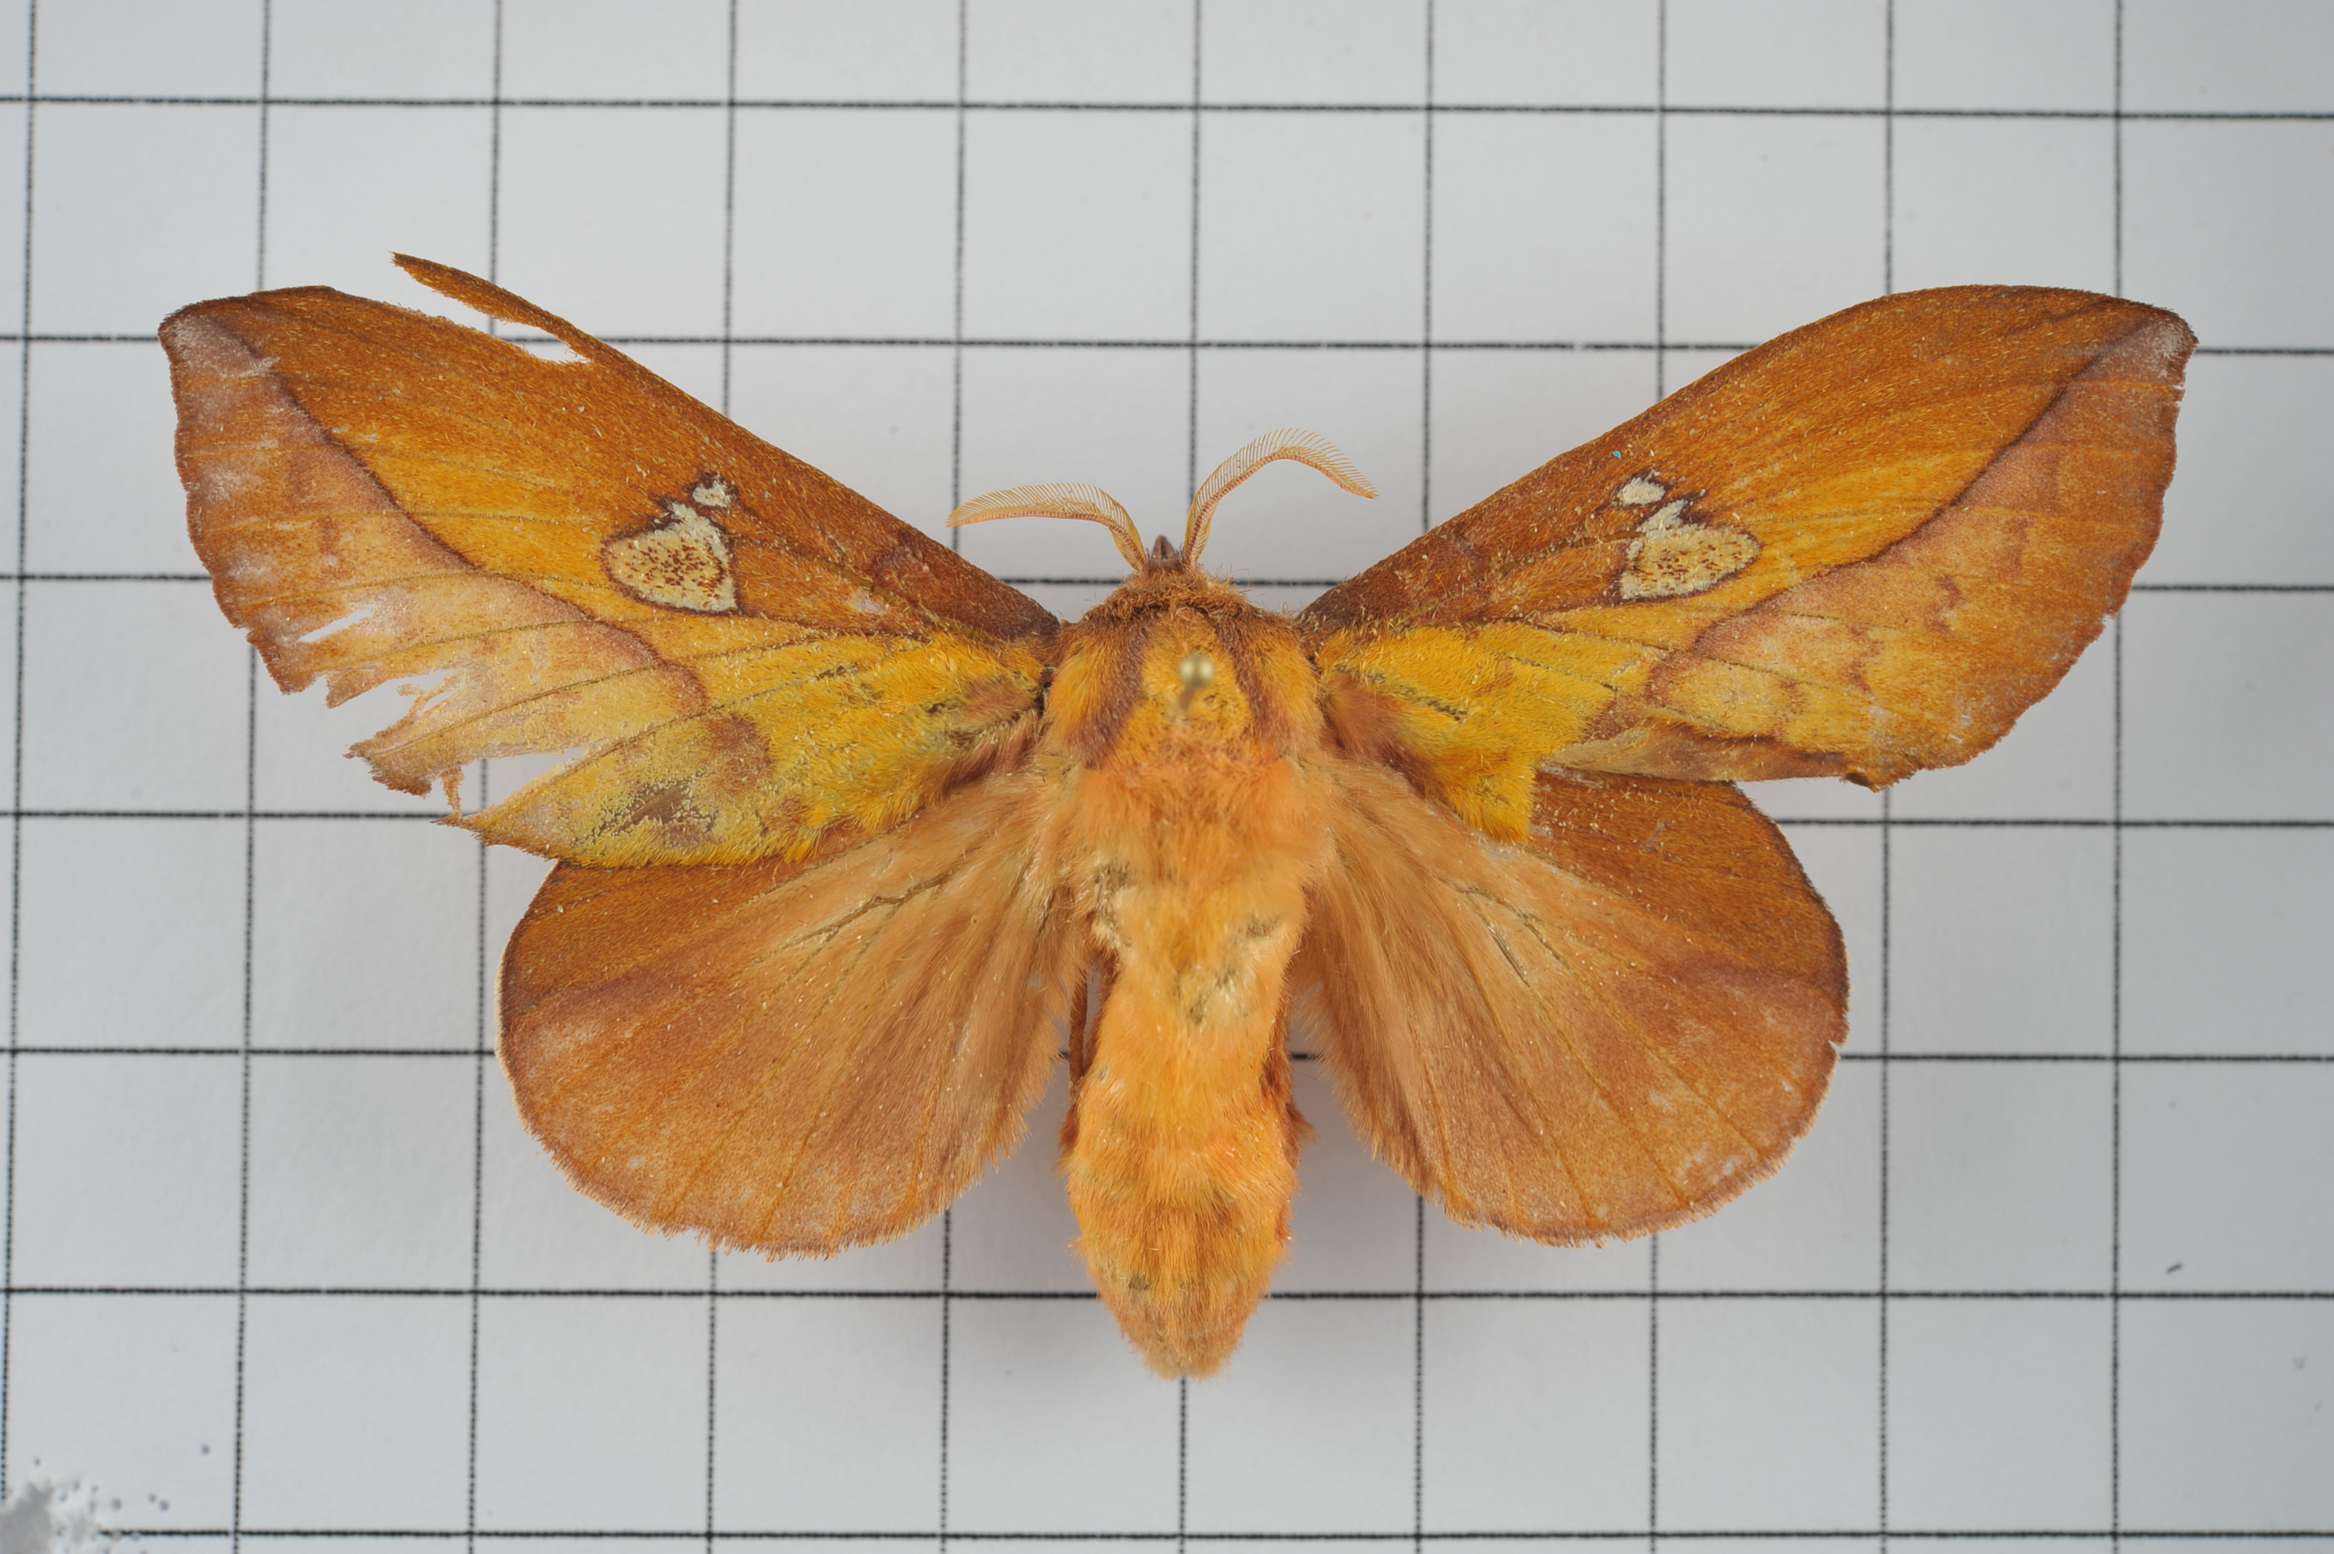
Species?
Euthrix laeta arina
